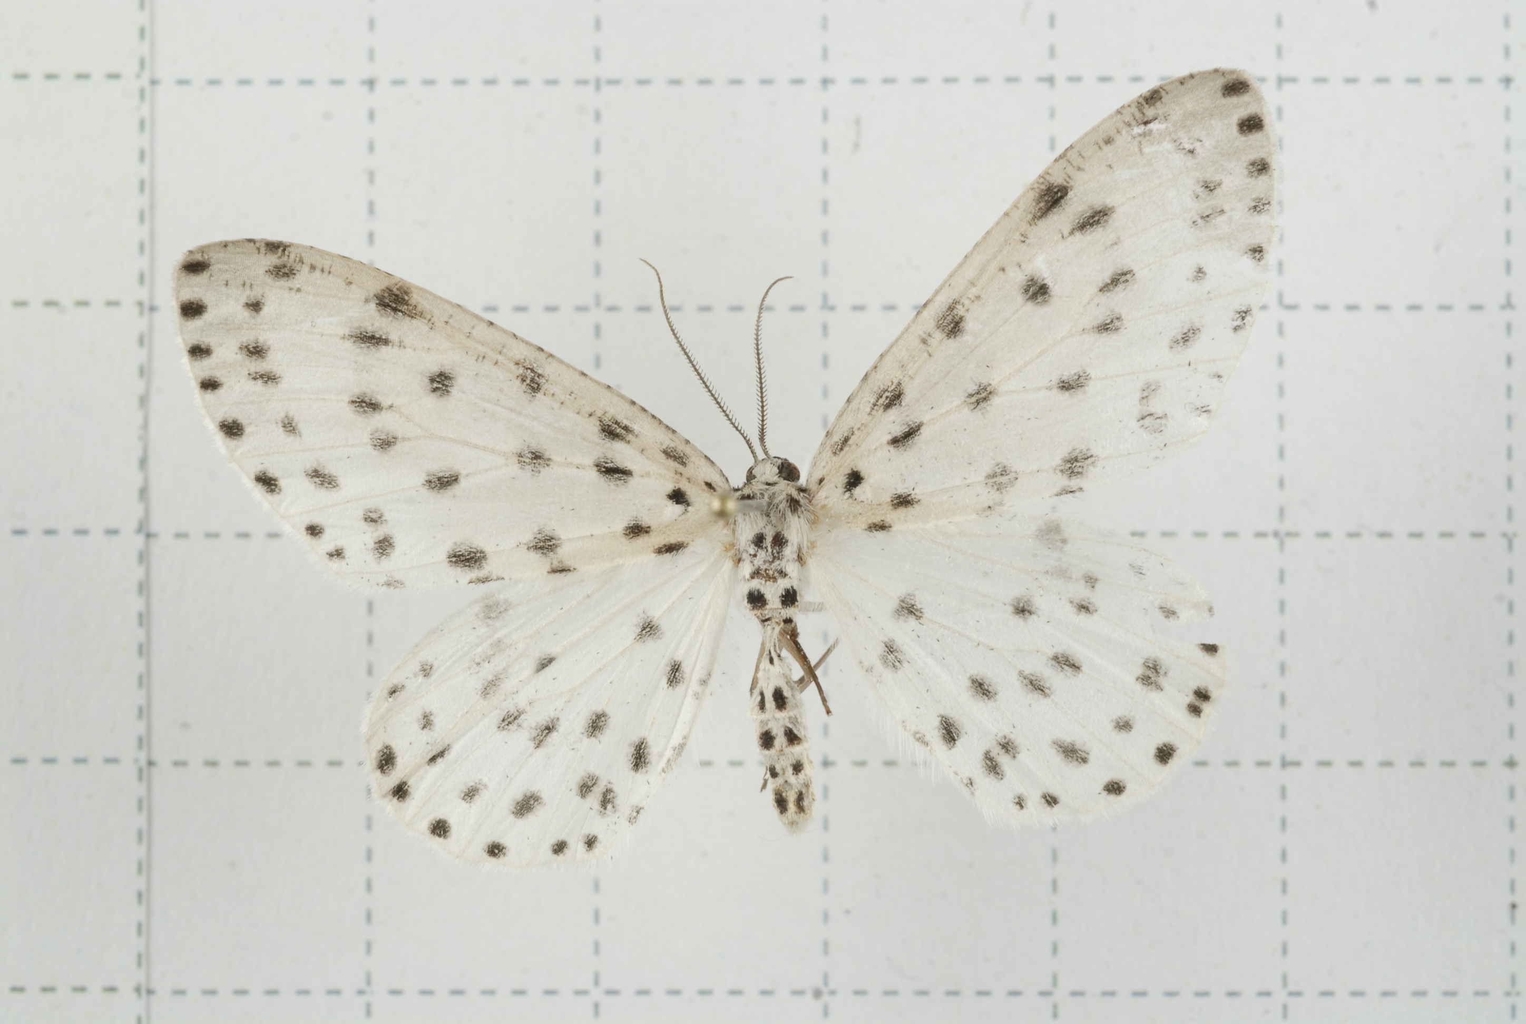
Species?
Xenoplia trivialis
